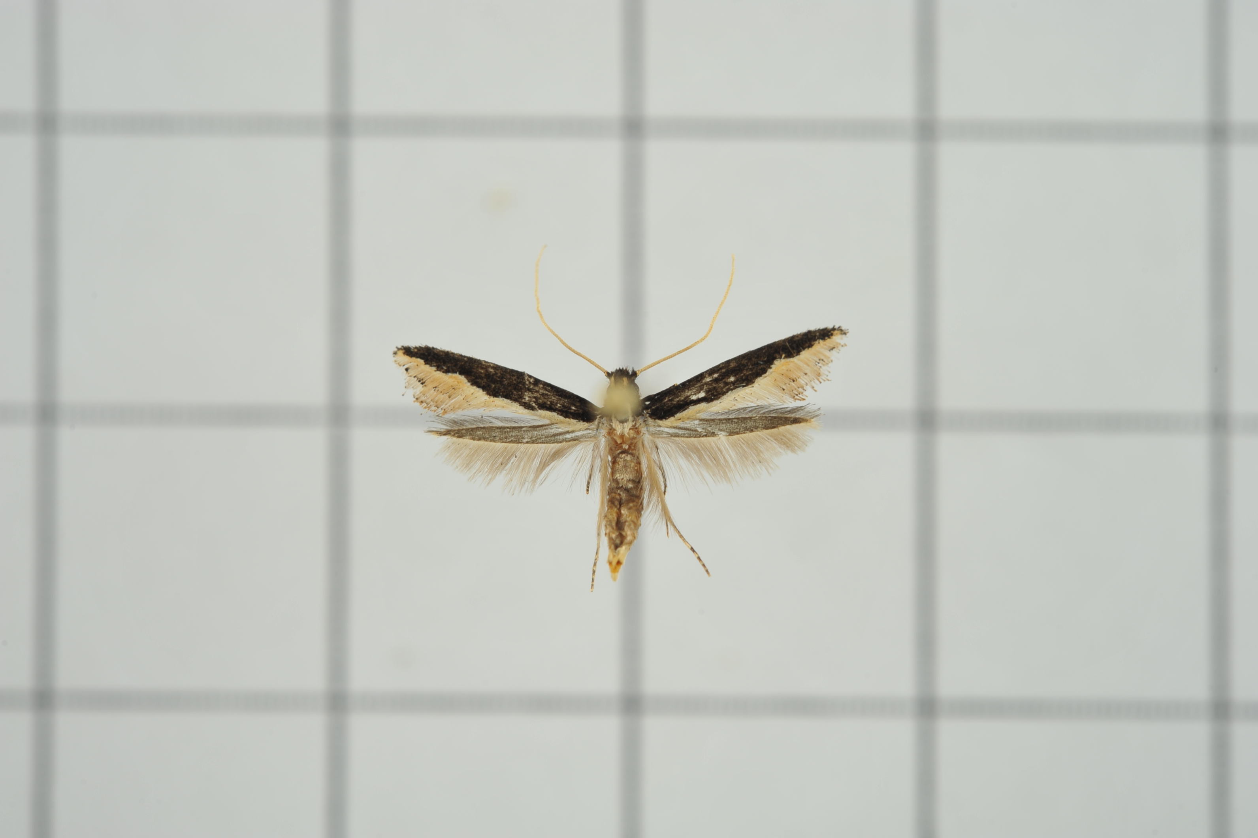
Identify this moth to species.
Pyloetis mimosae
